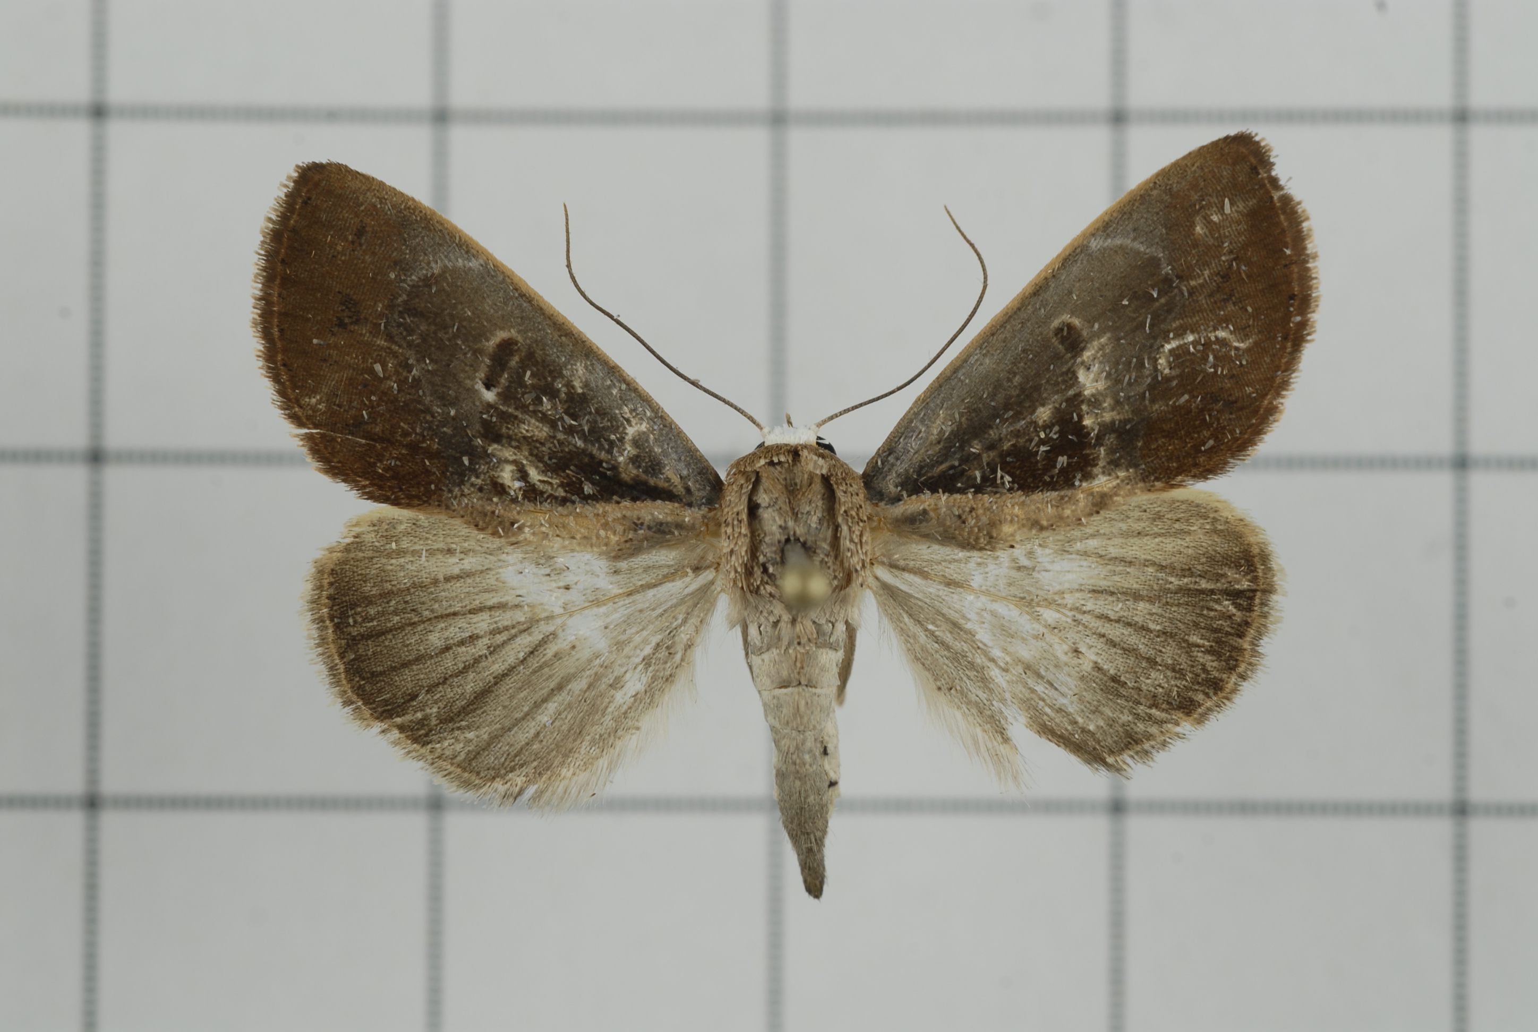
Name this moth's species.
Westermannia elliptica elliptica
